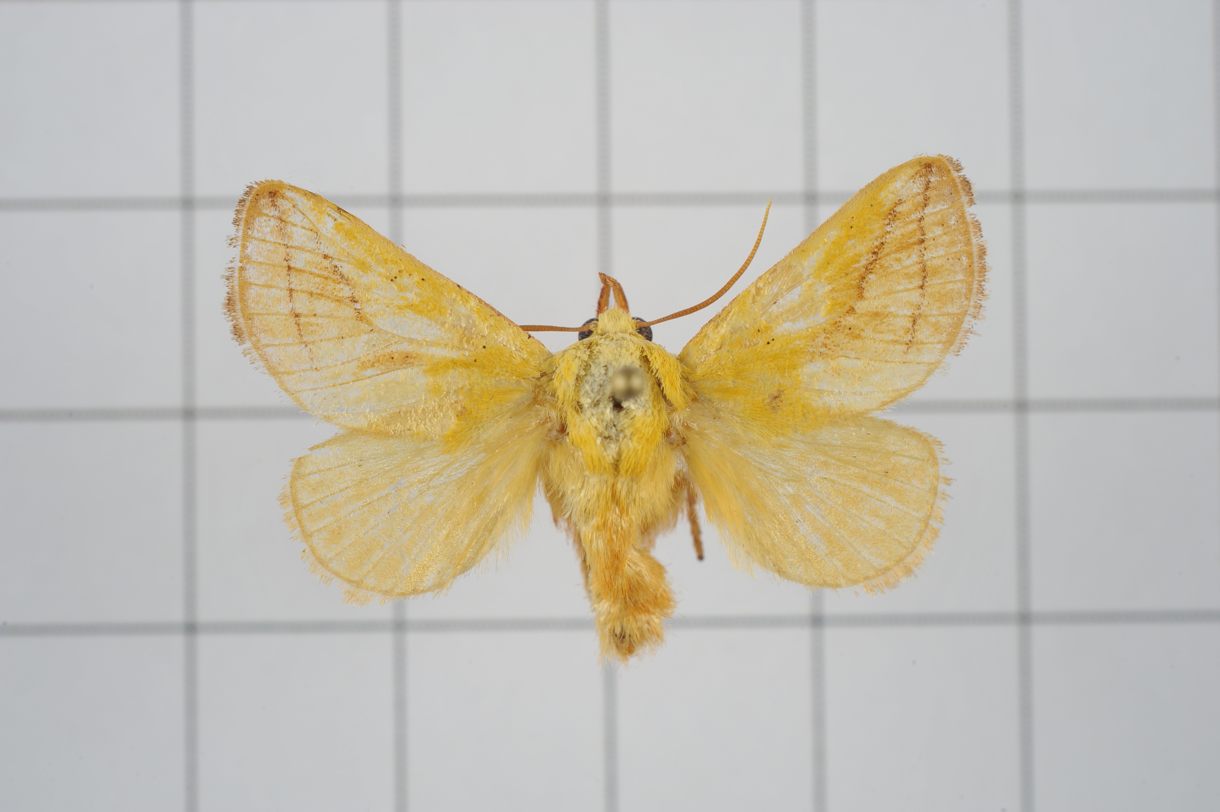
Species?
Monema rubriceps
